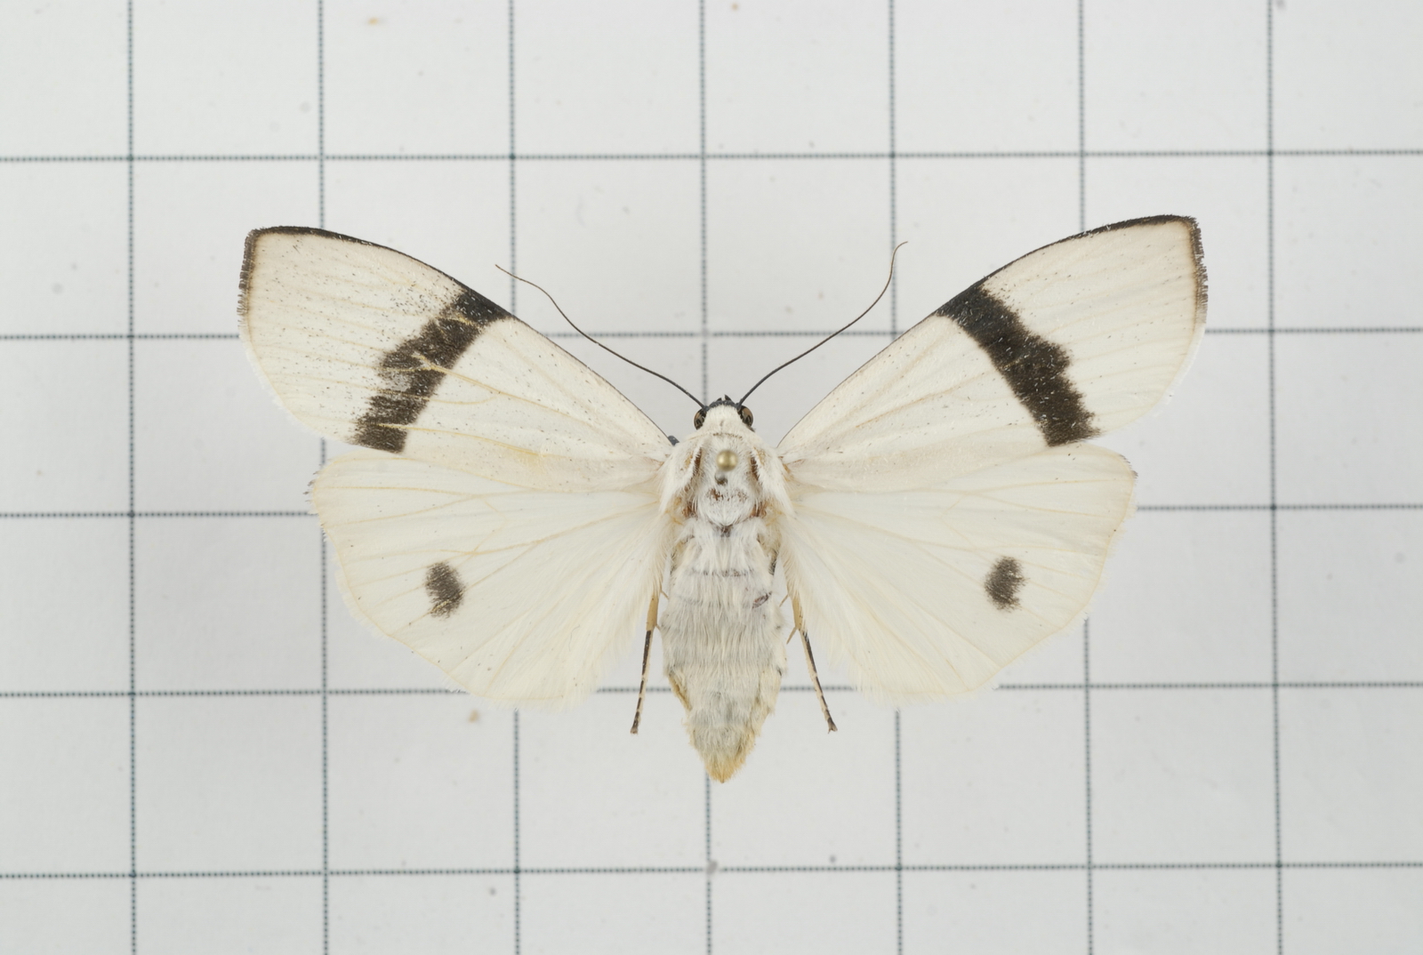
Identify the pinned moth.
Vamuna alboluteora
